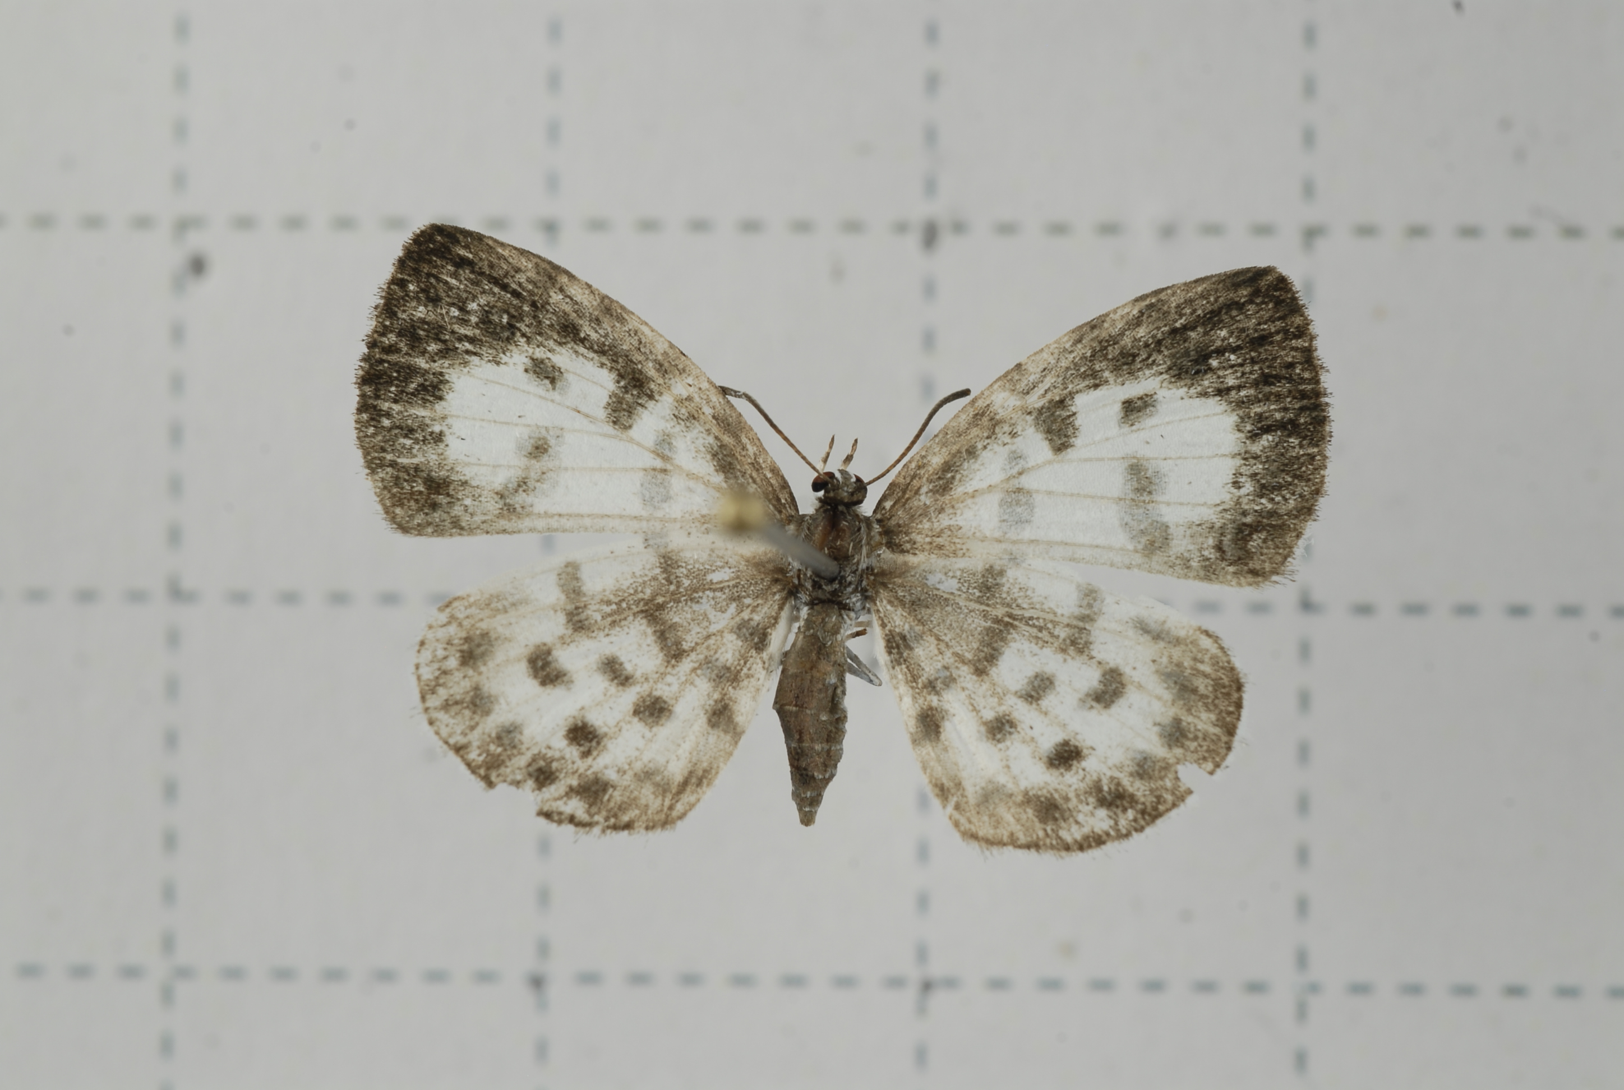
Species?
Taraka hamada thalaba
